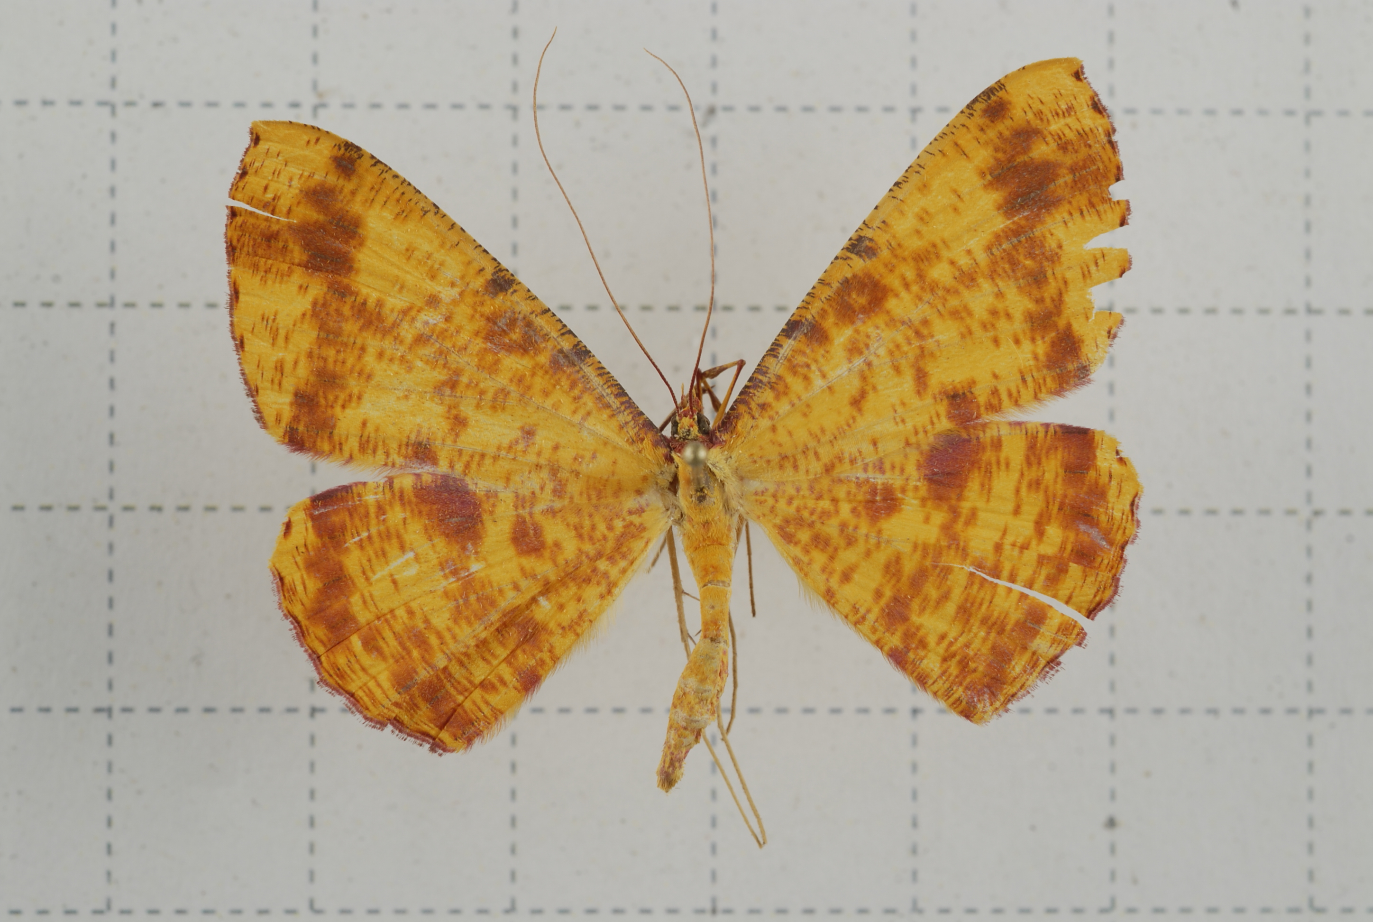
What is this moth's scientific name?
Eumelea ludovicata ludovicata
